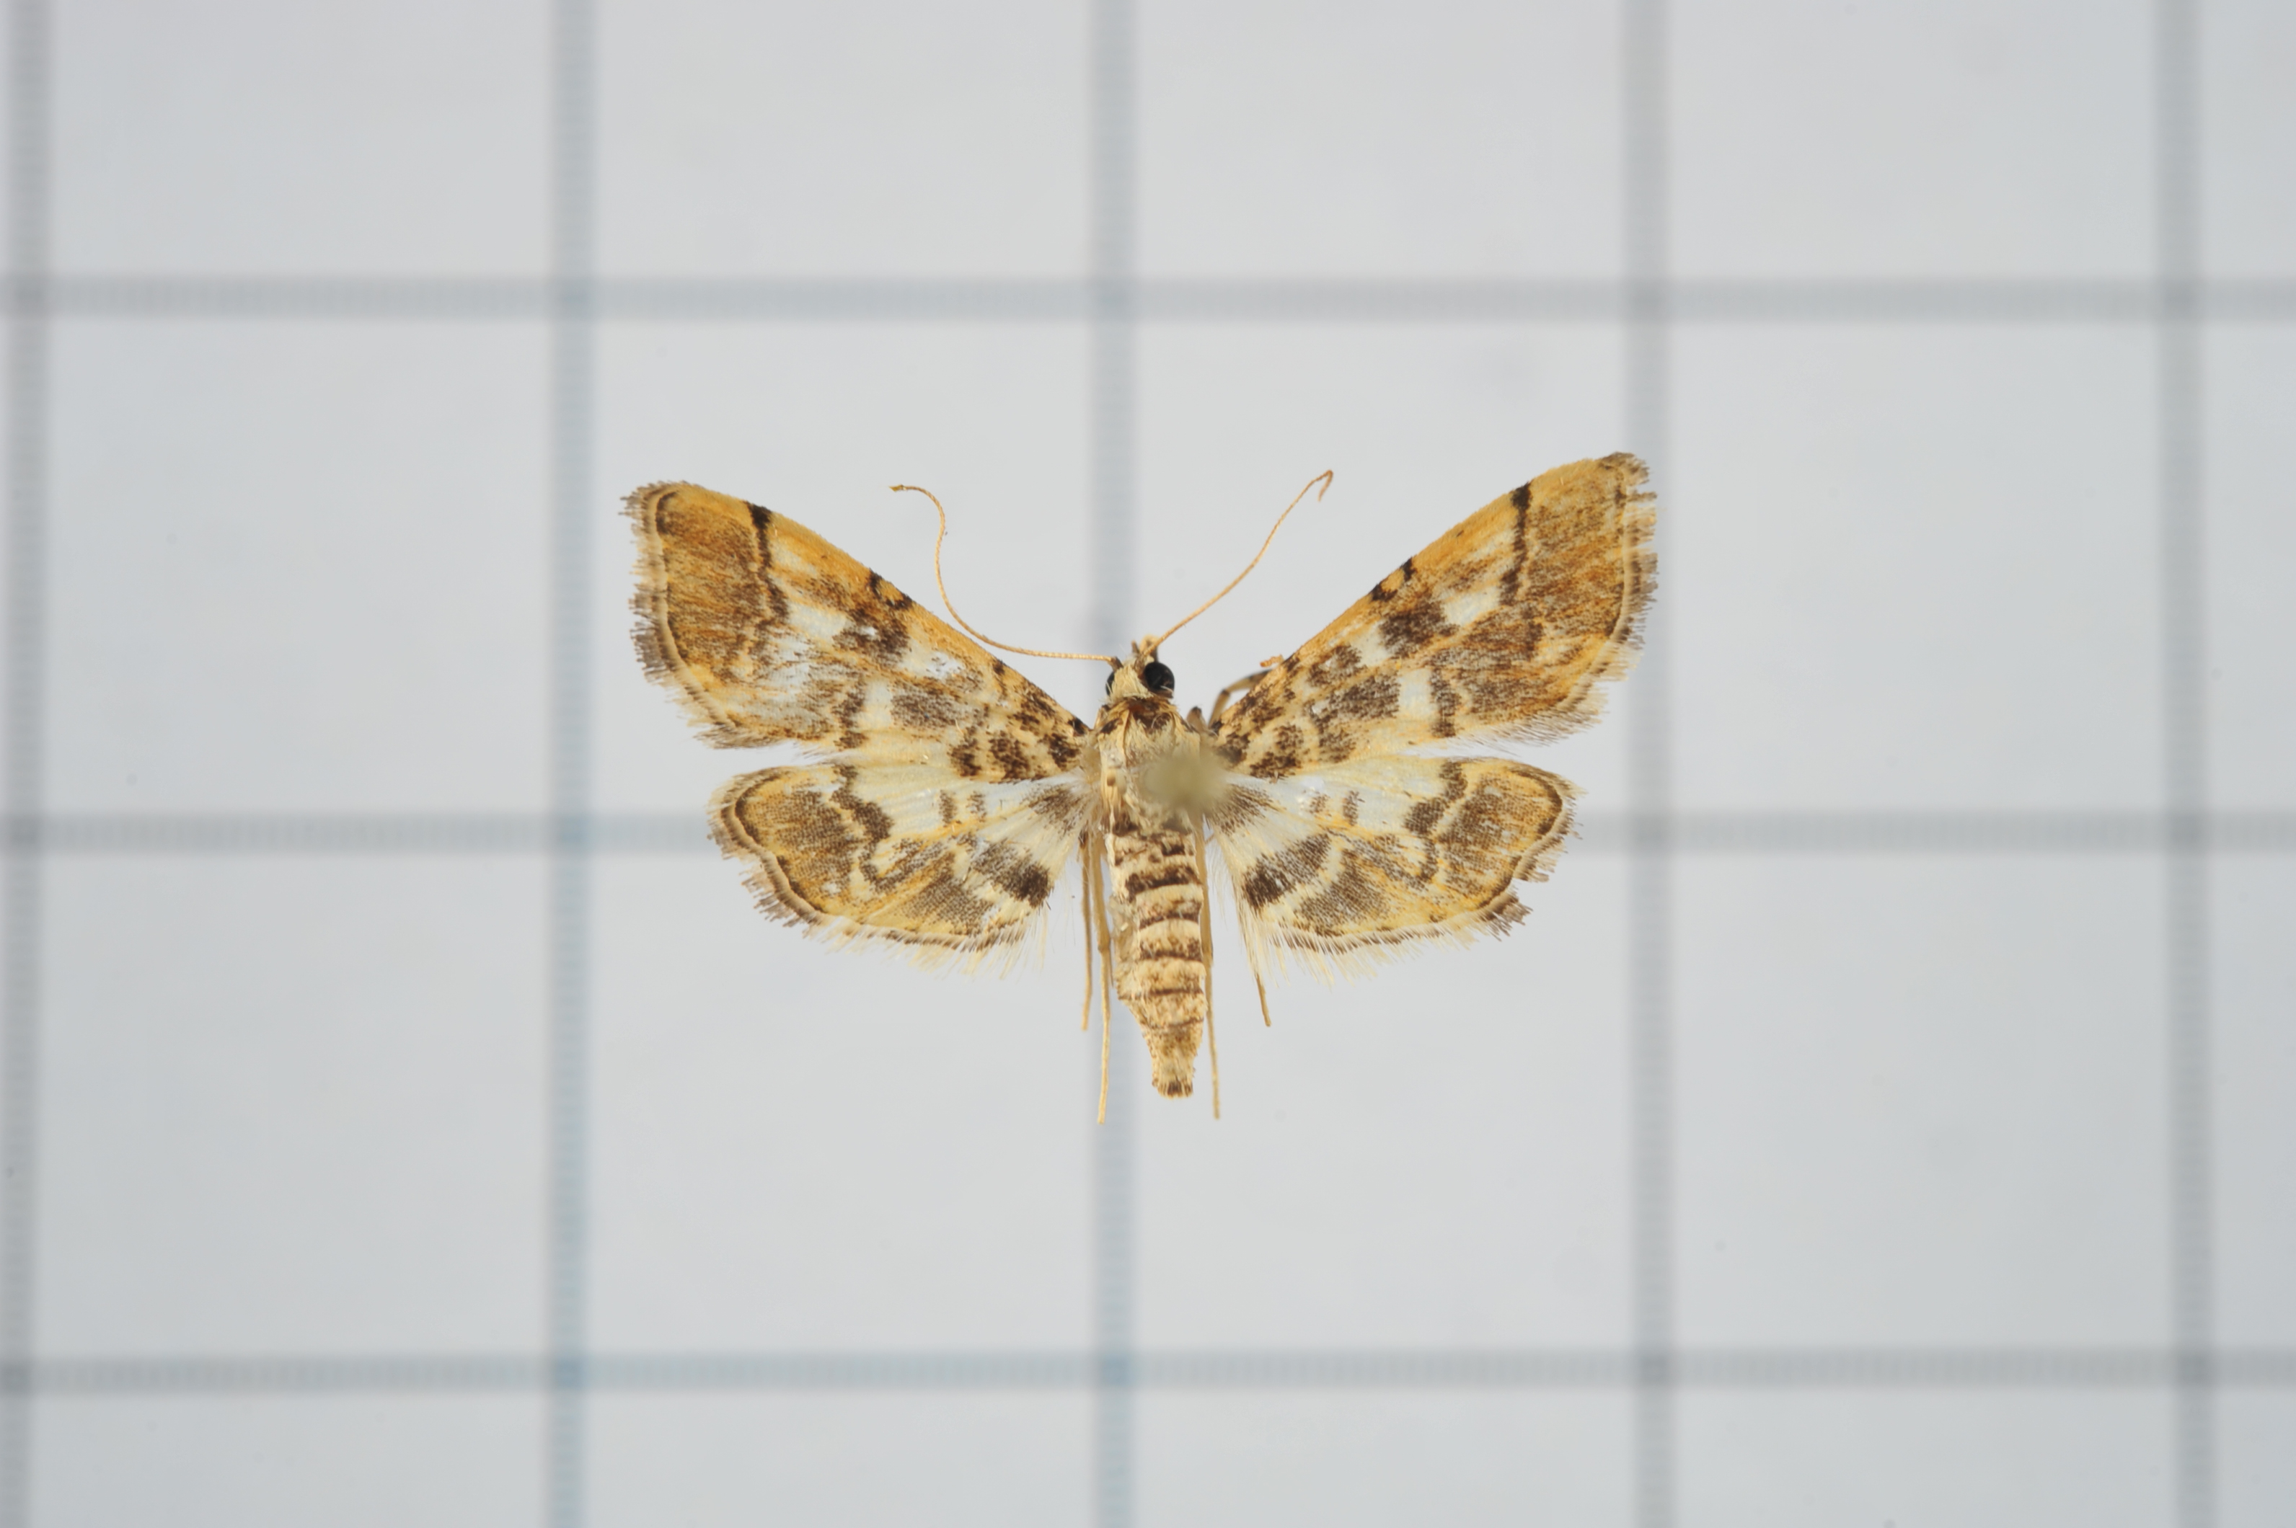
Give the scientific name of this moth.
Lamprosema commixta
